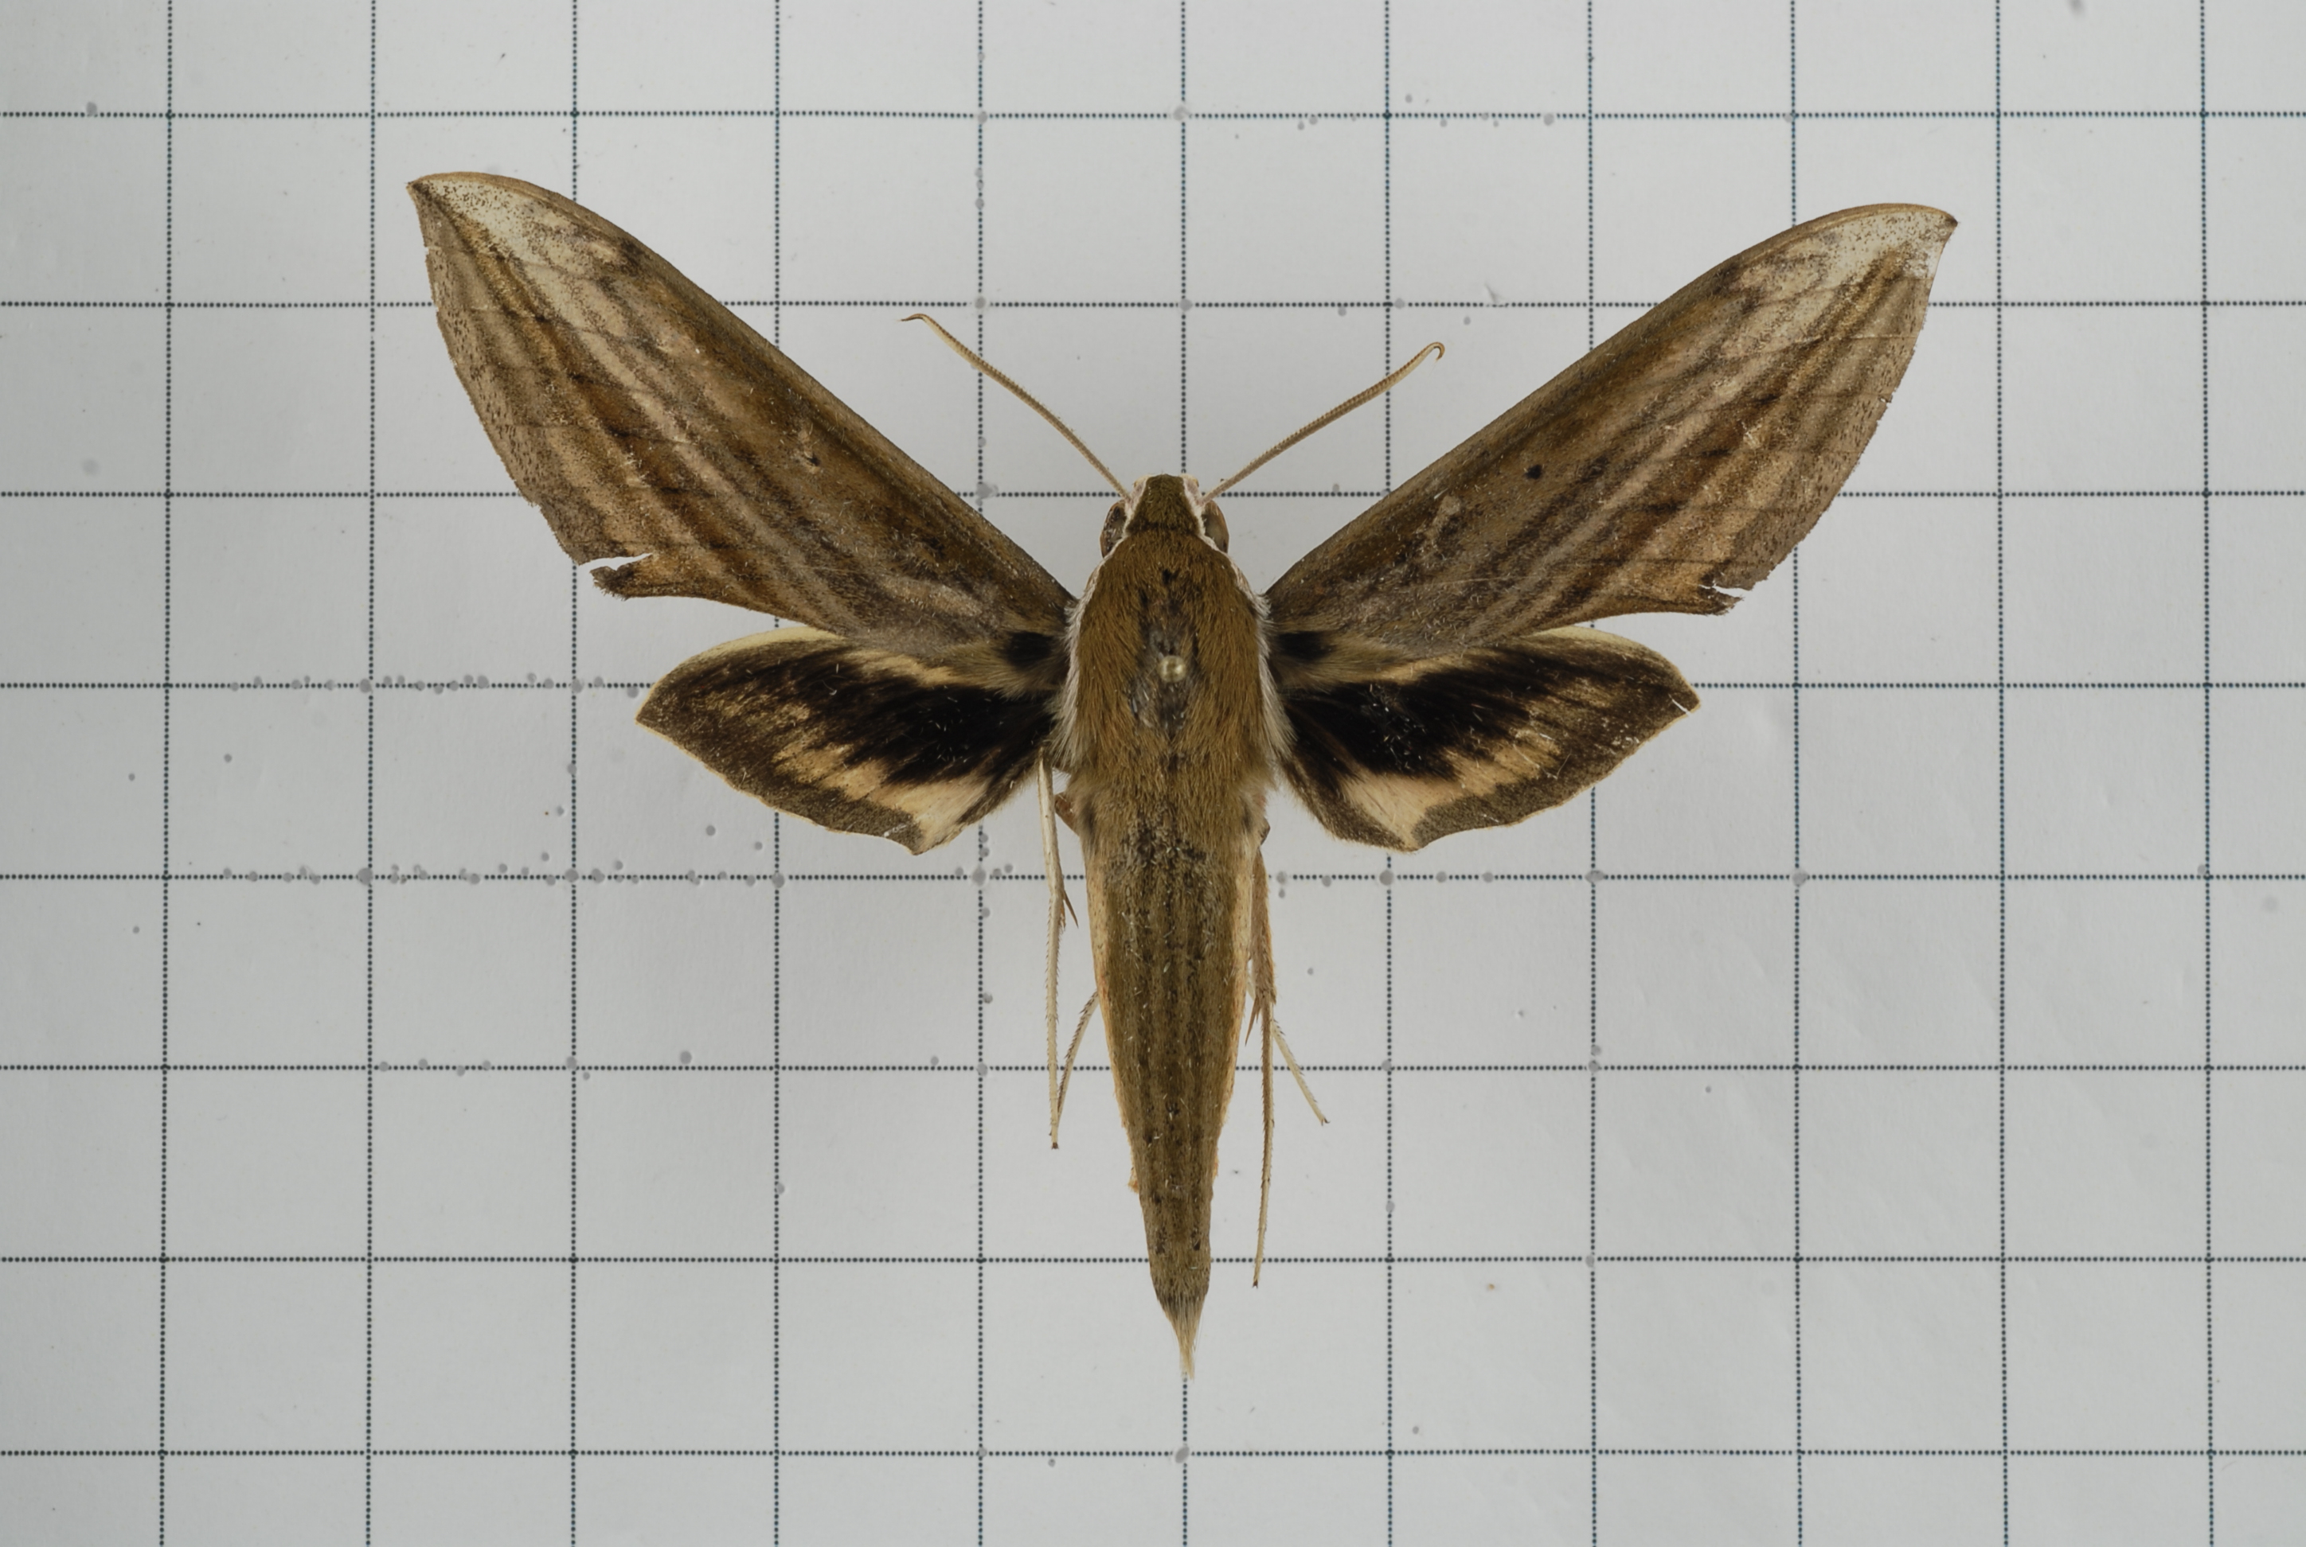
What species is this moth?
Cechetra minor
